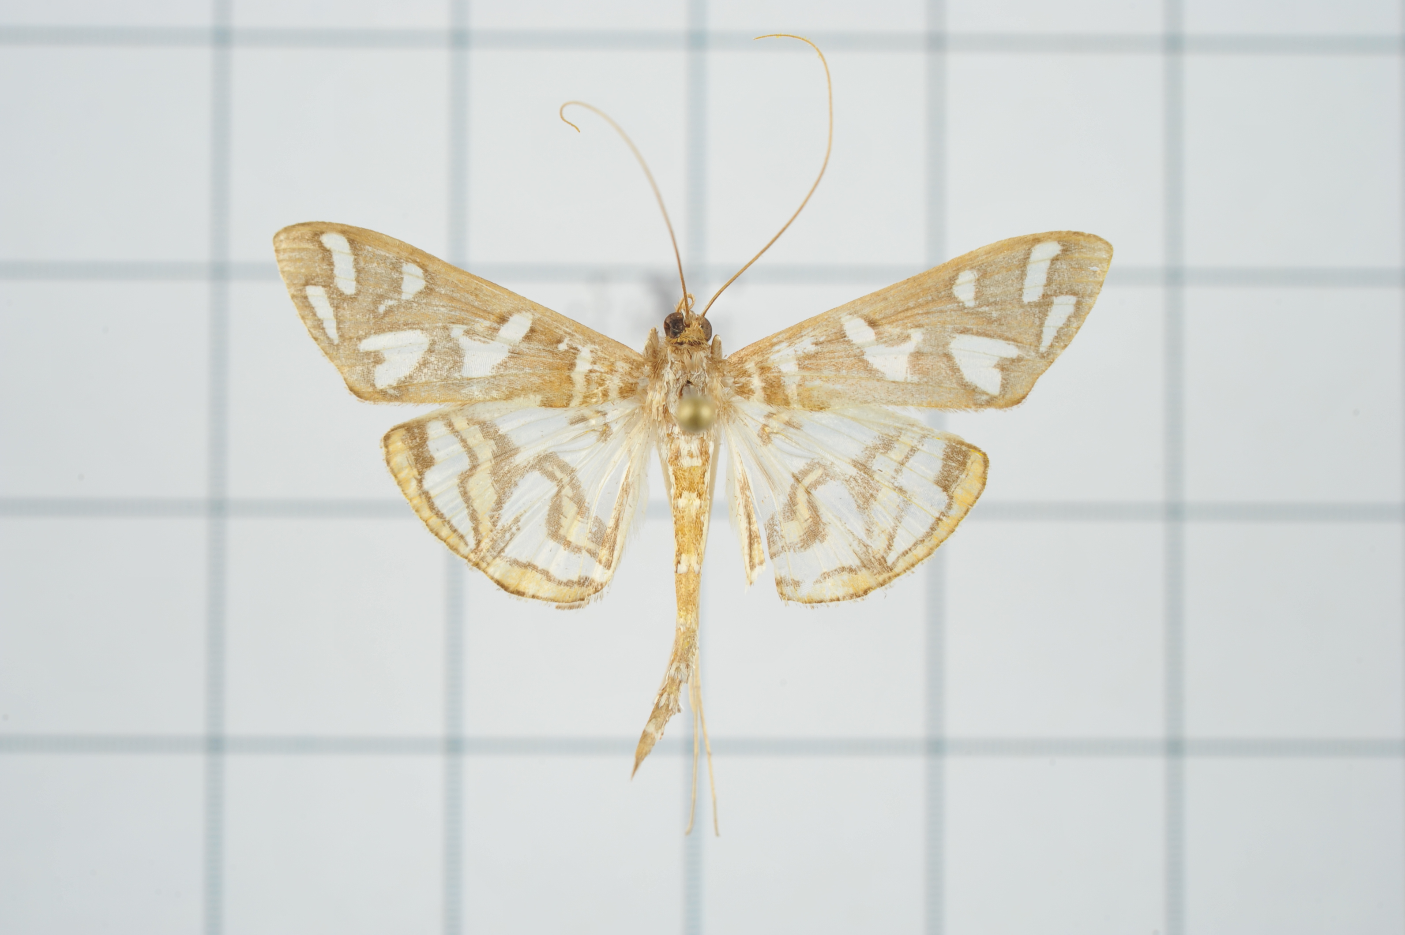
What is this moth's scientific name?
Nausinoe perspectata
